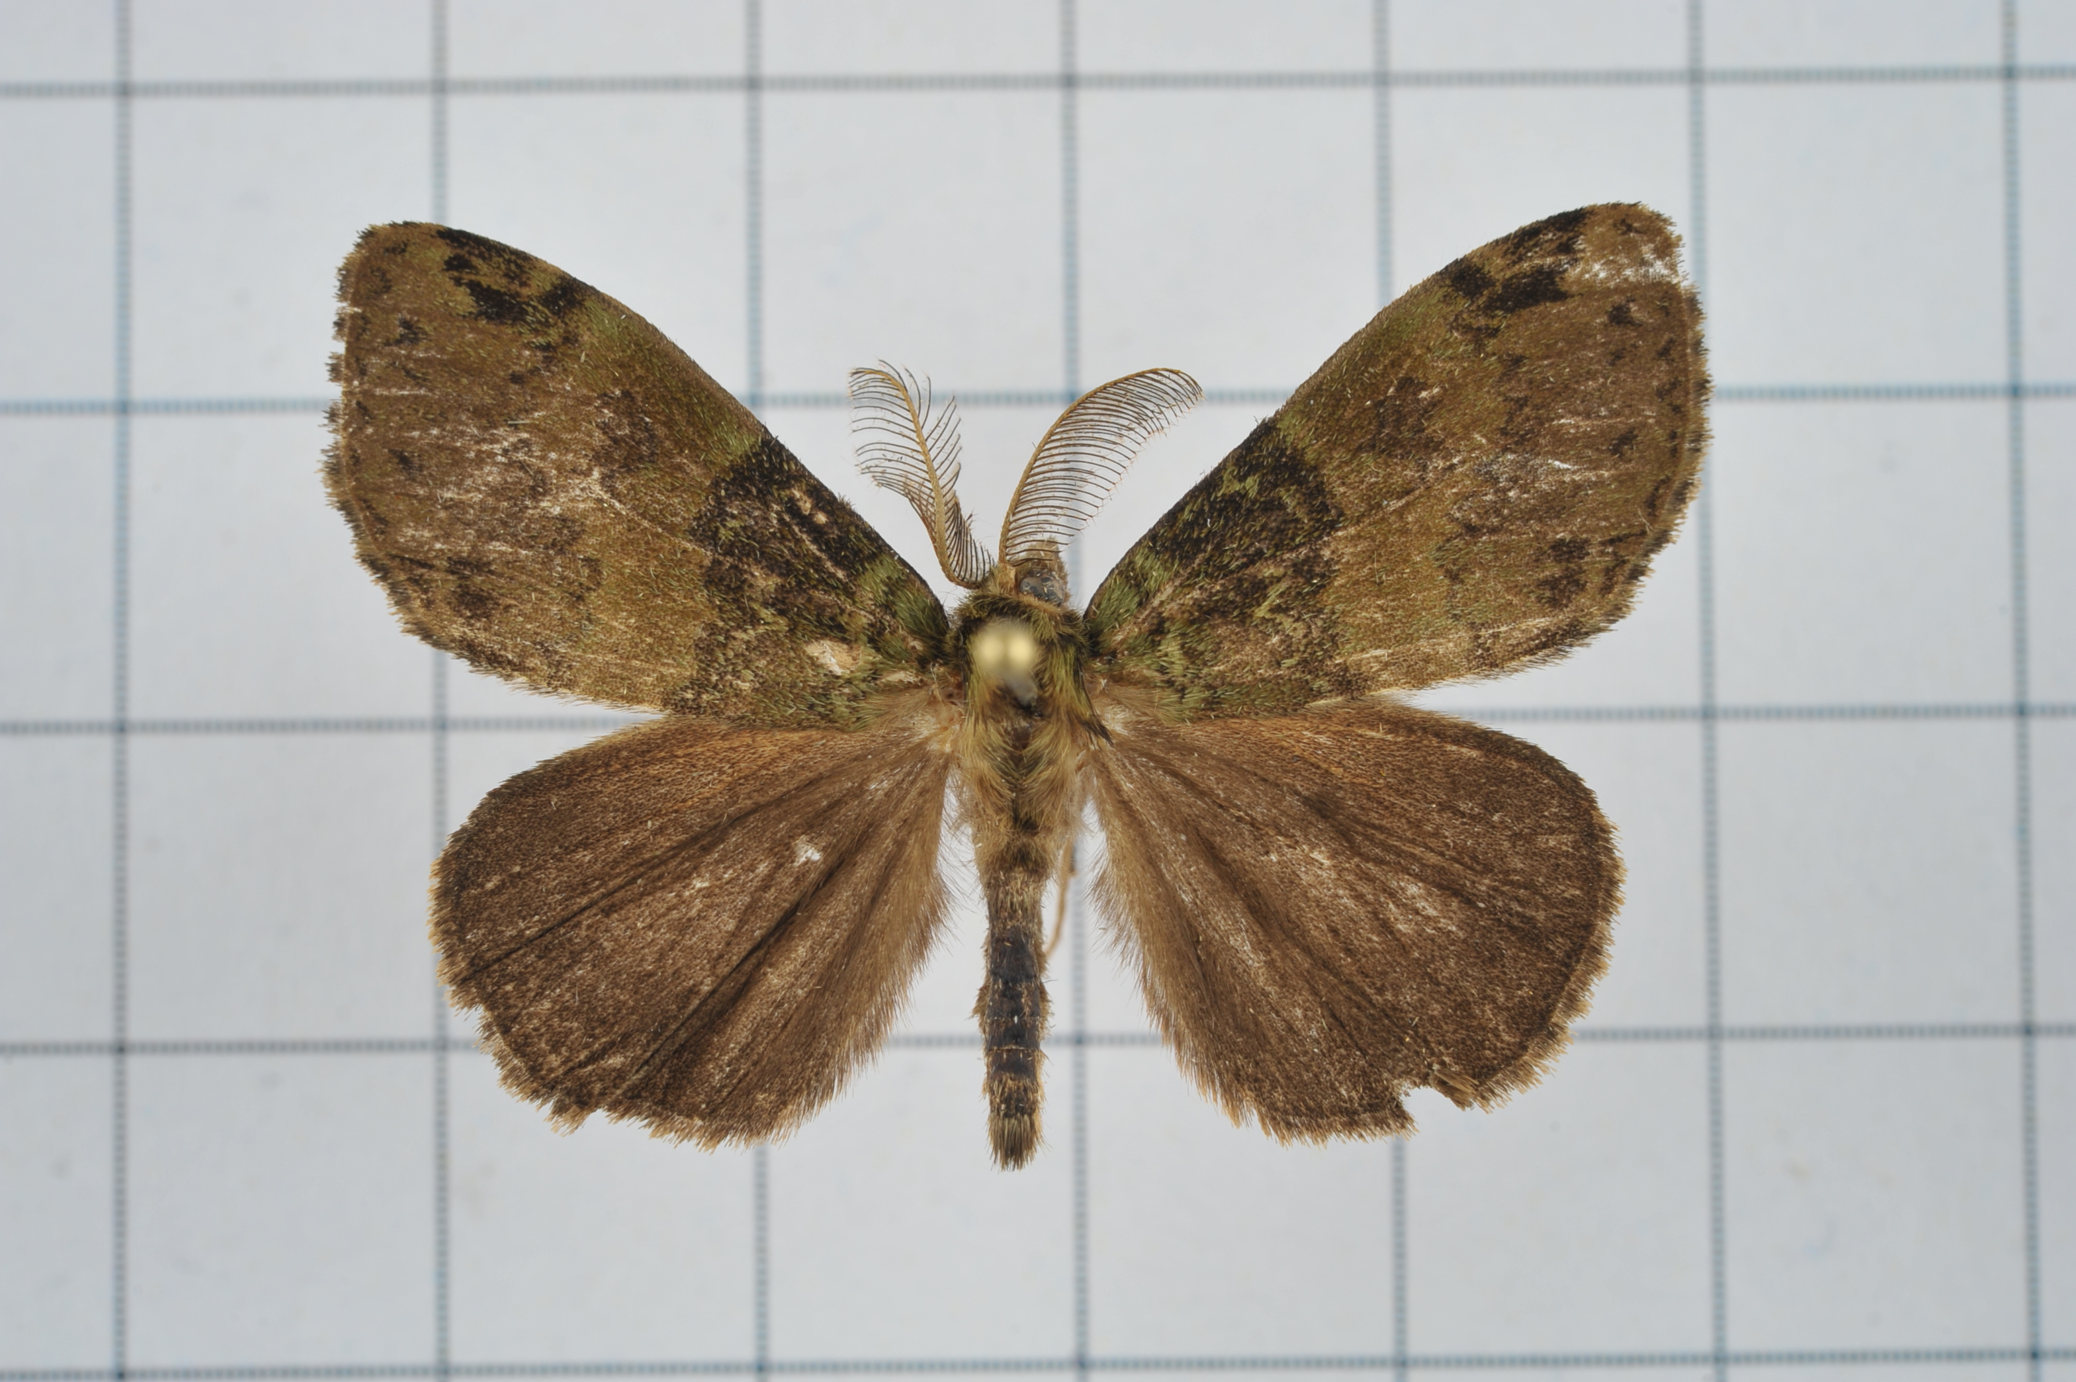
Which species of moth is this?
Ilema olivacea
